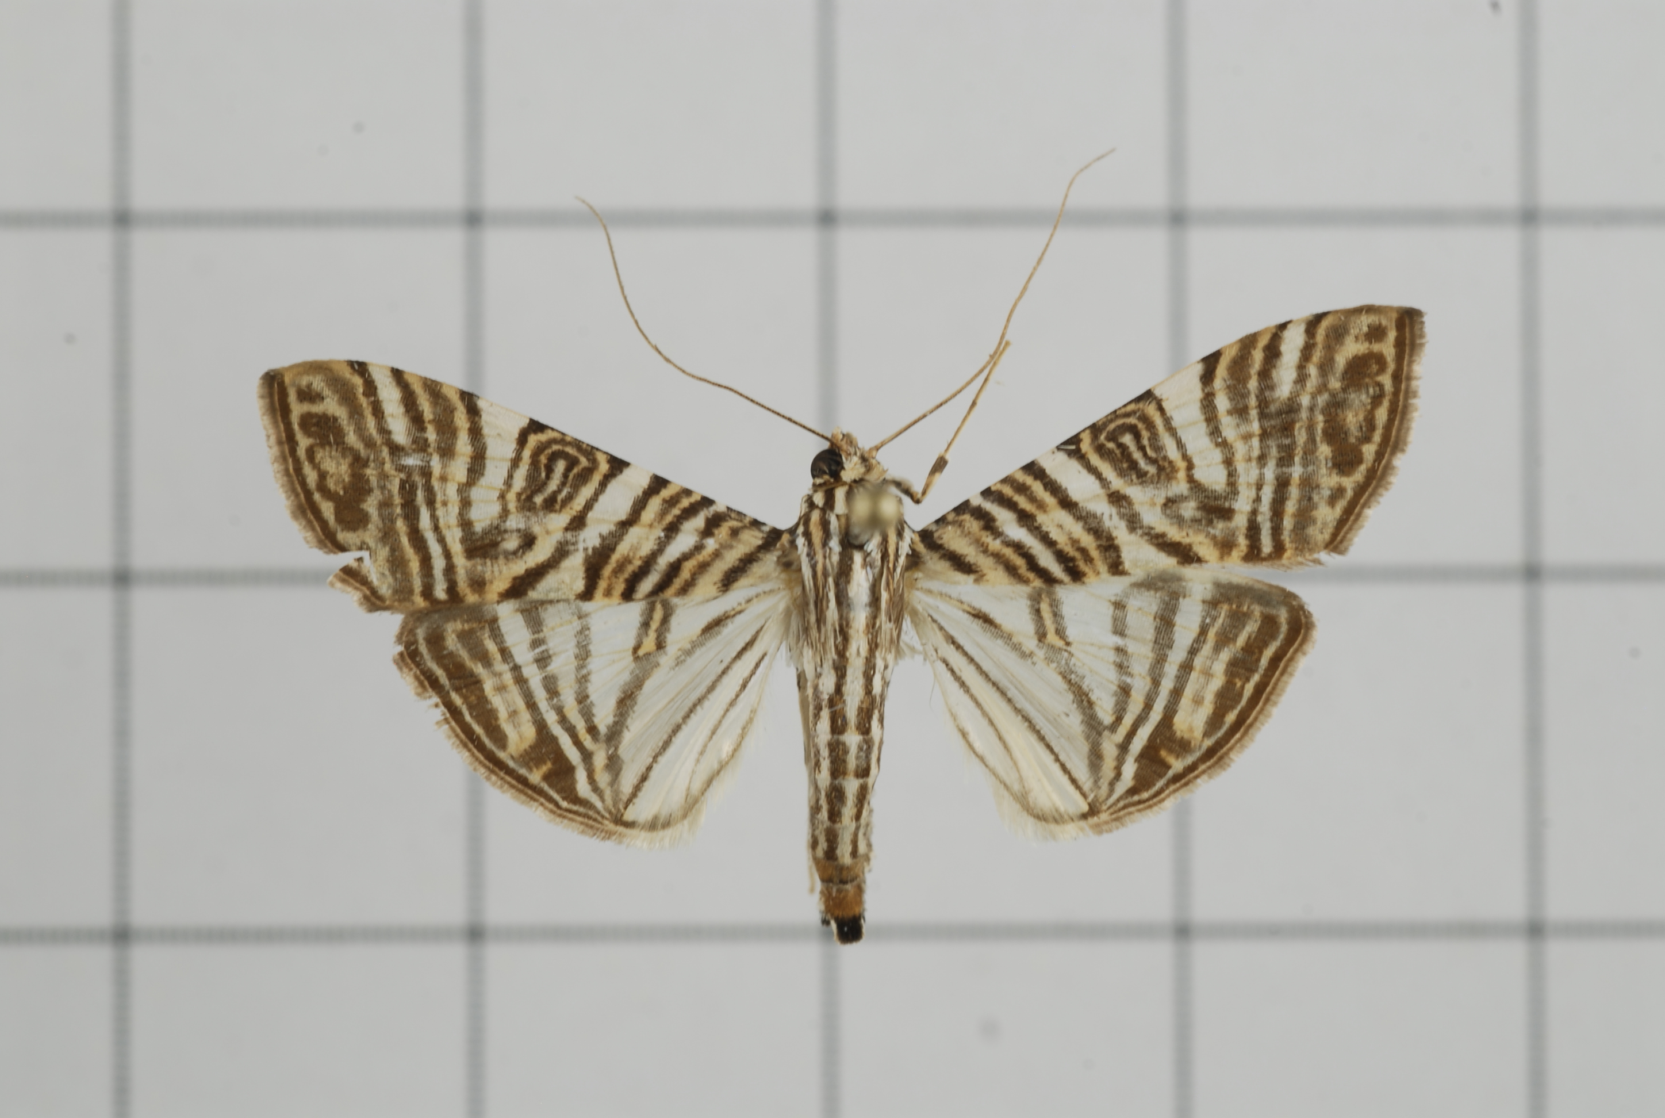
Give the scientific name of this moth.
Glyphodes multilinealis
